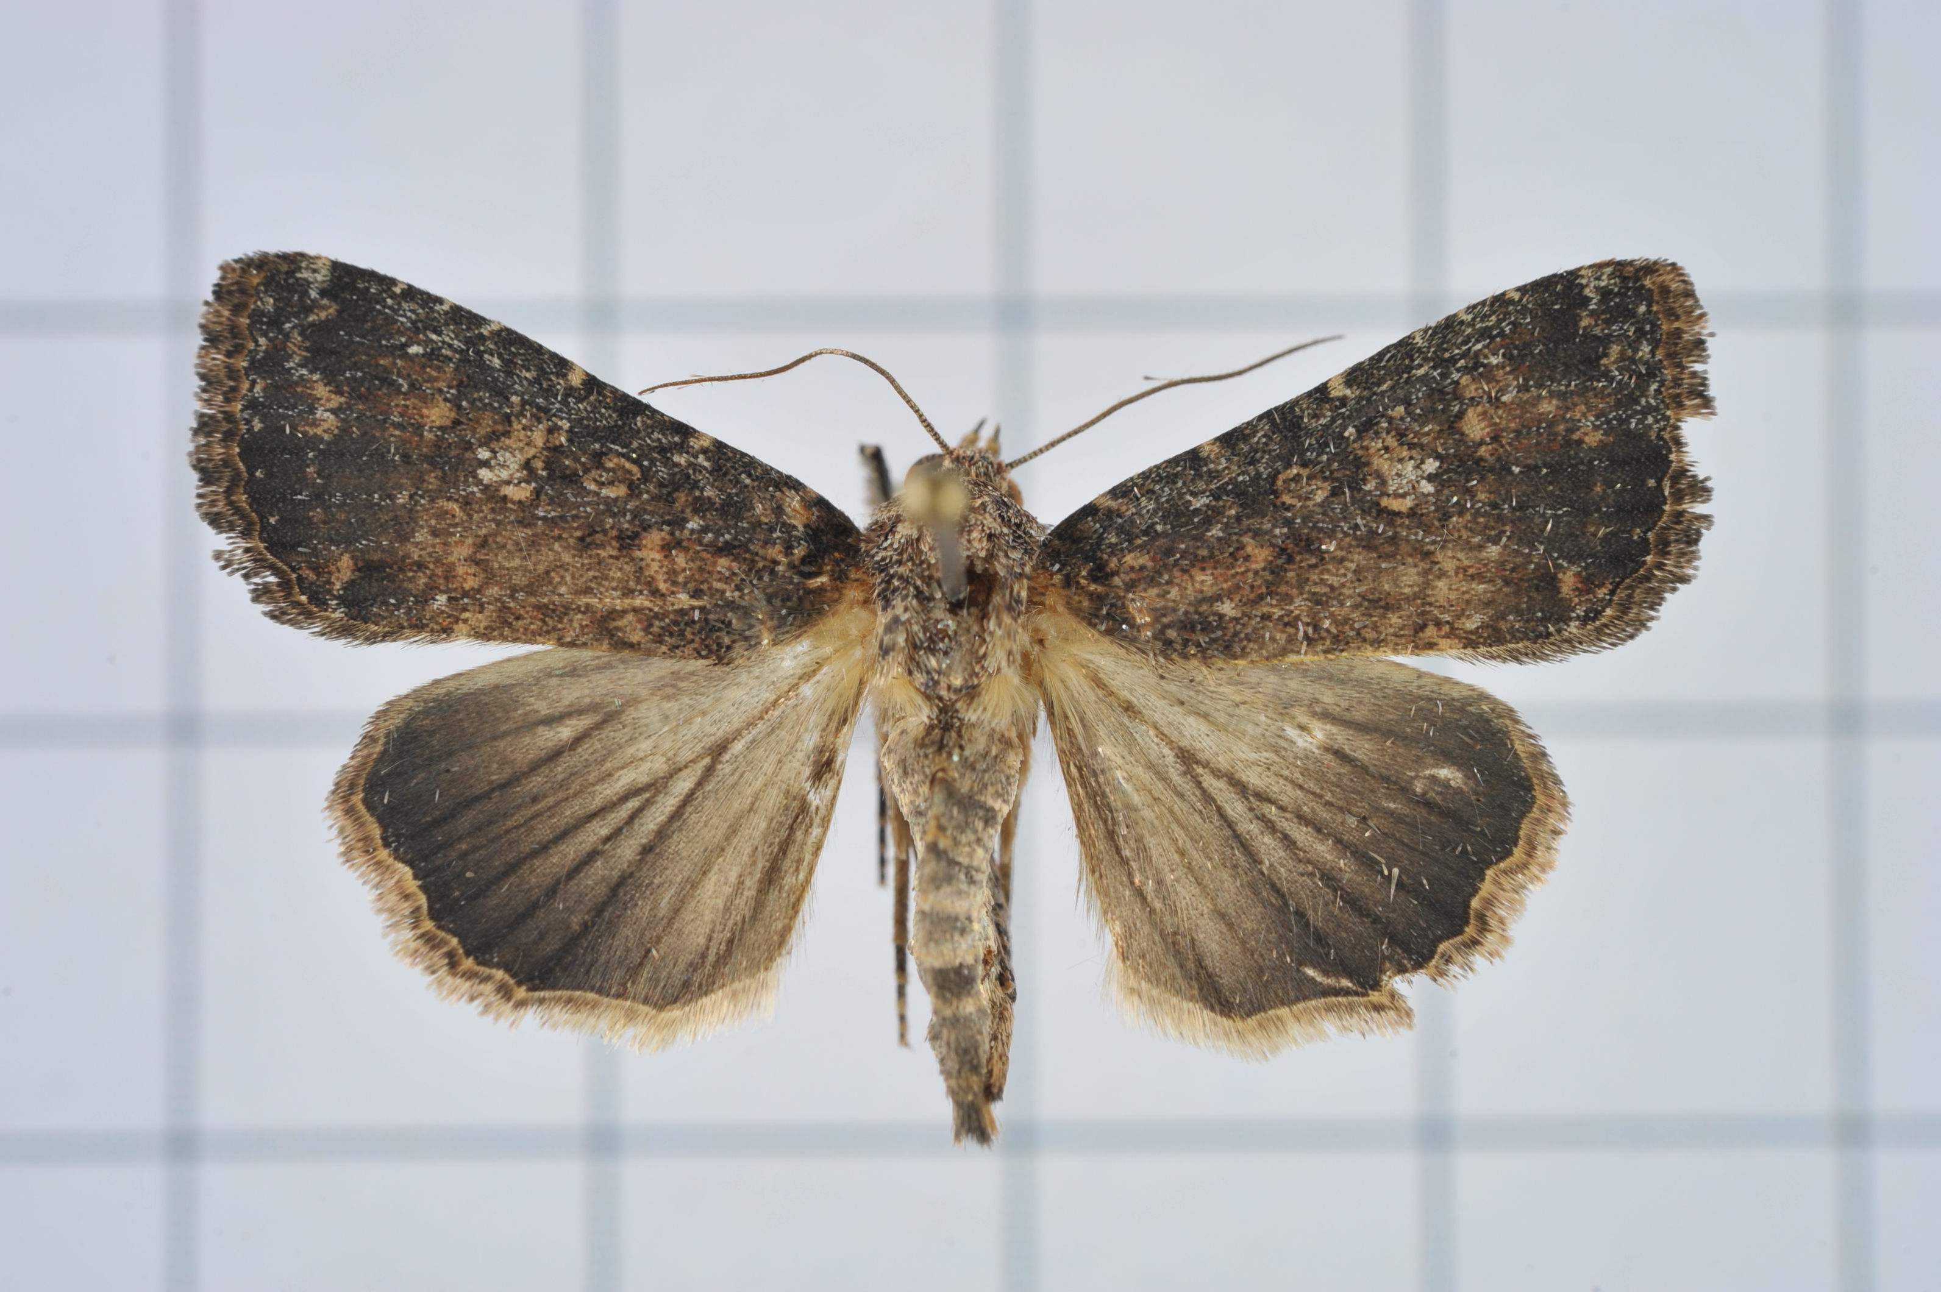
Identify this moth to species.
Condica illecta
